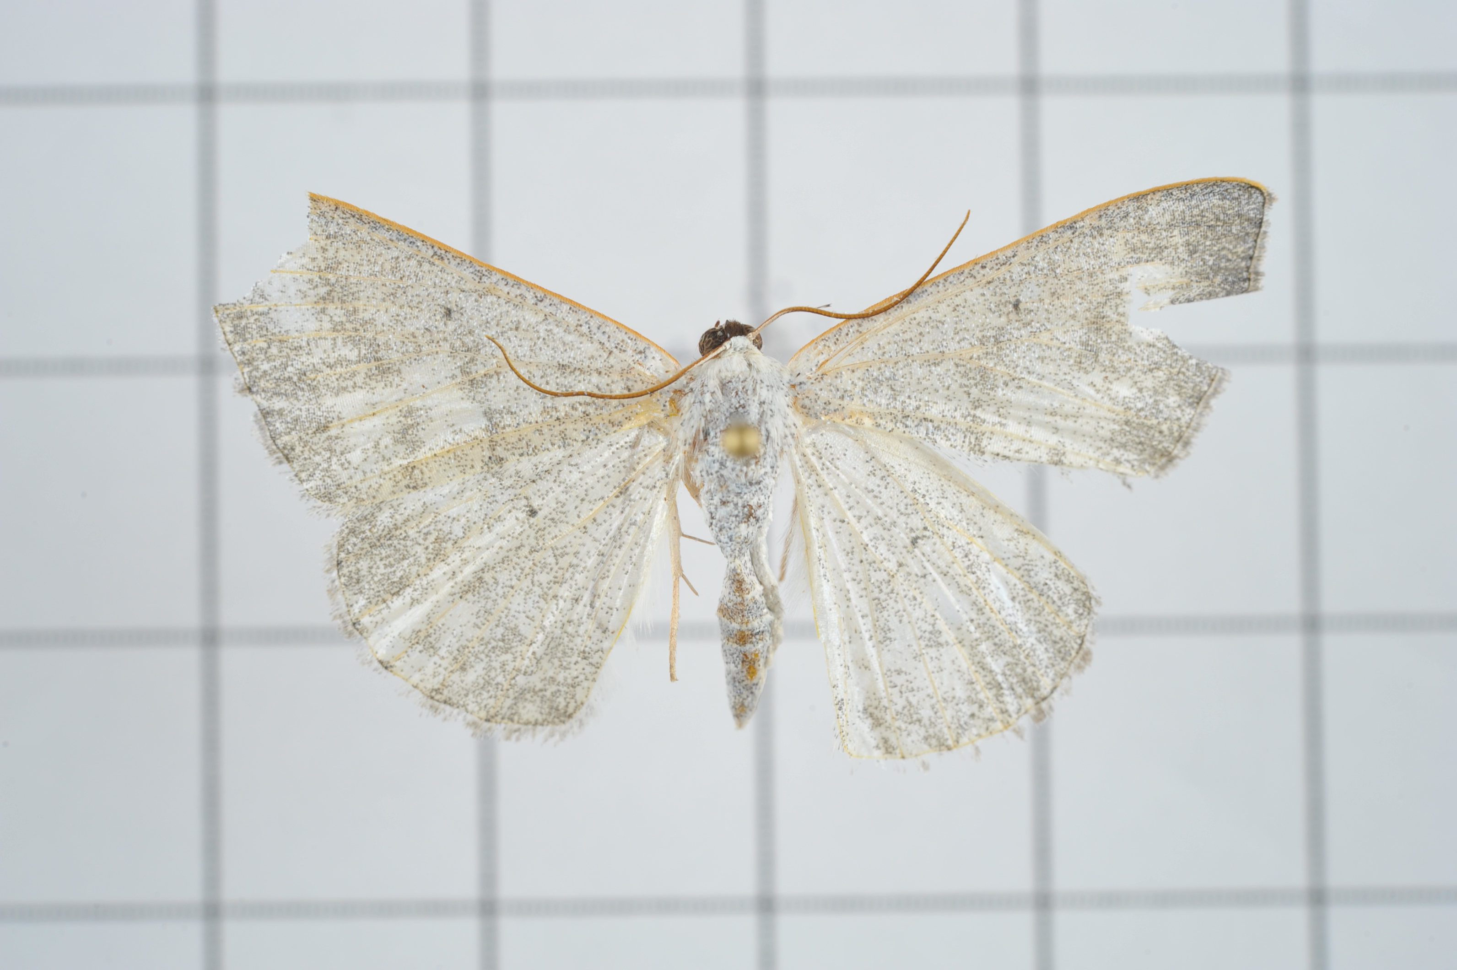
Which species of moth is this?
Lomographa platyleucata marginata
